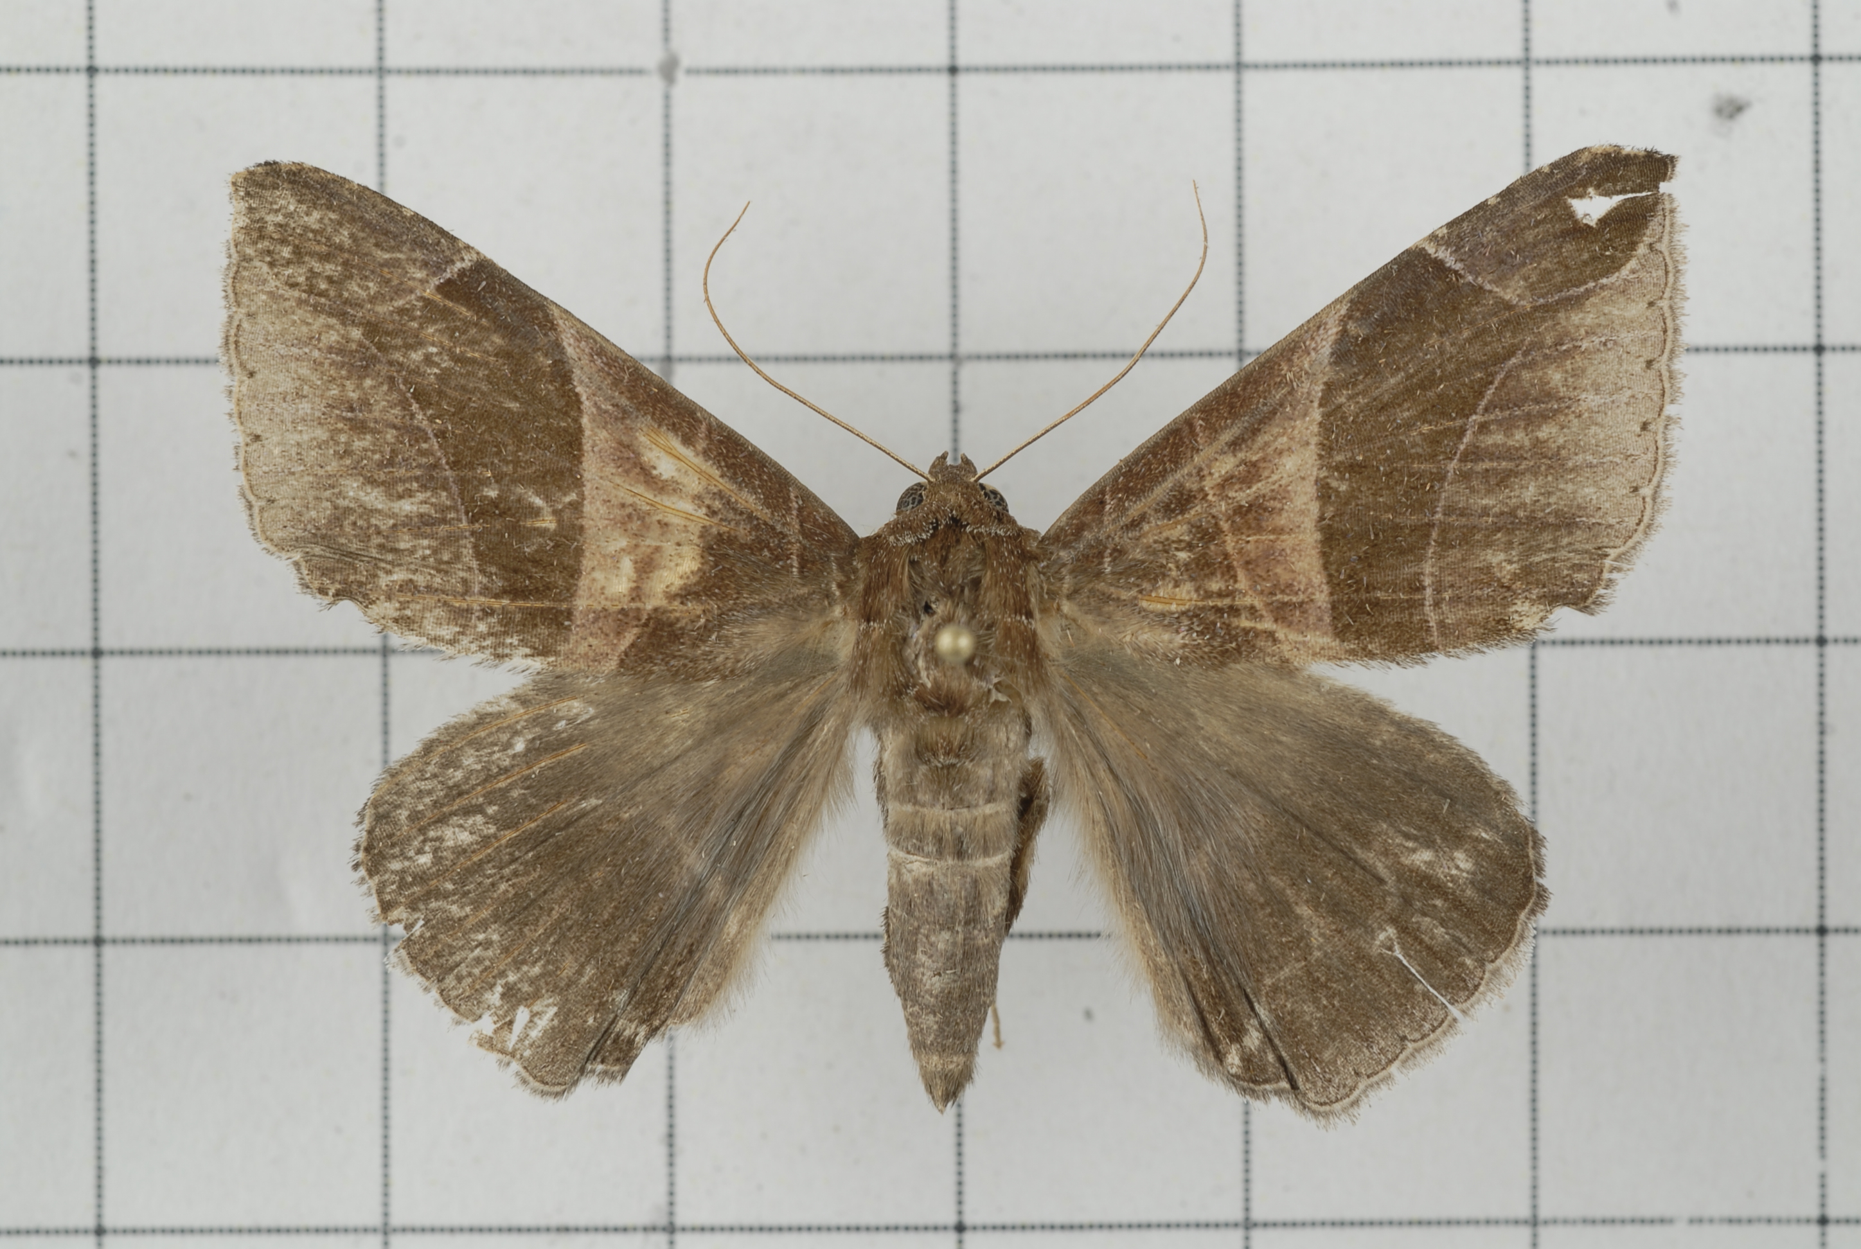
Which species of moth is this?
Bastilla acuta acuta
